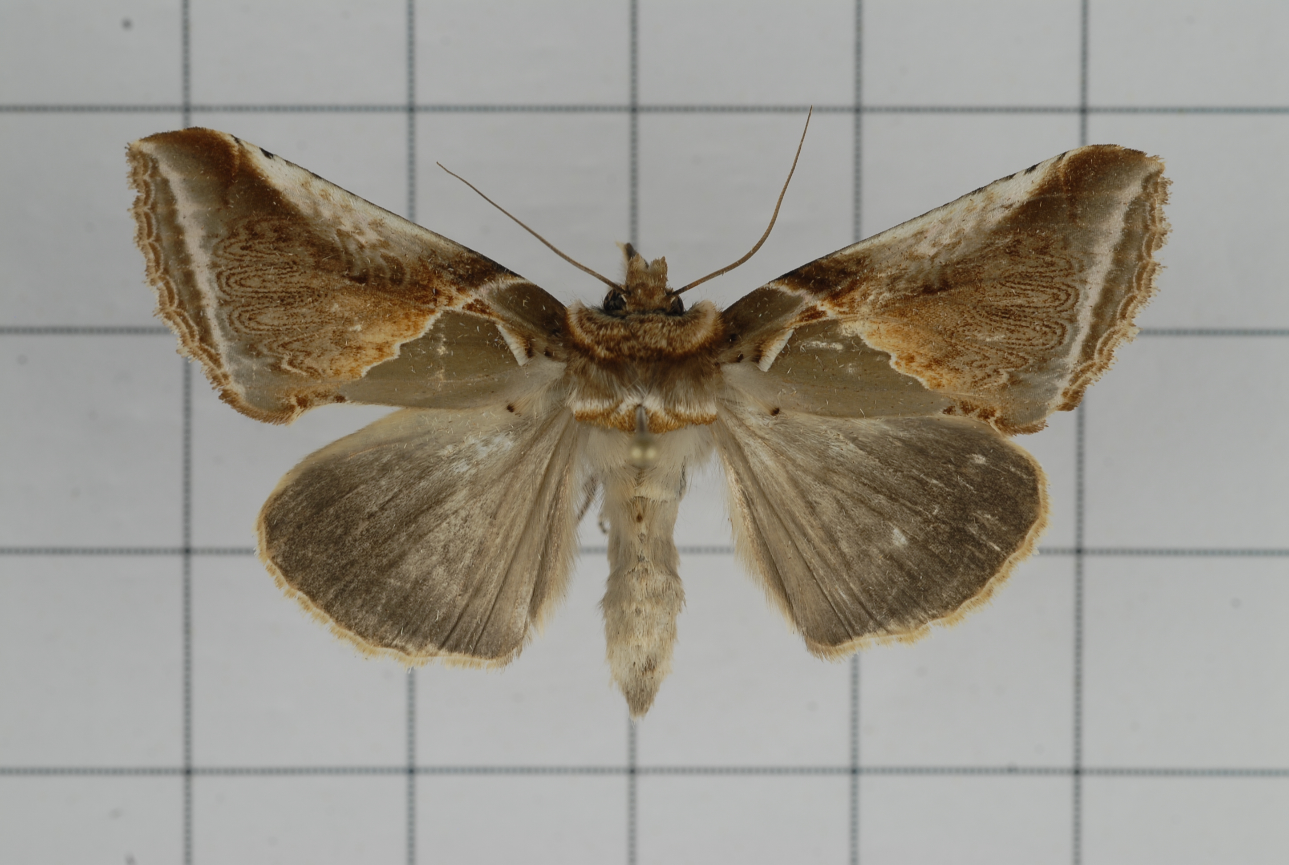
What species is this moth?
Habrosyne indica formosana
